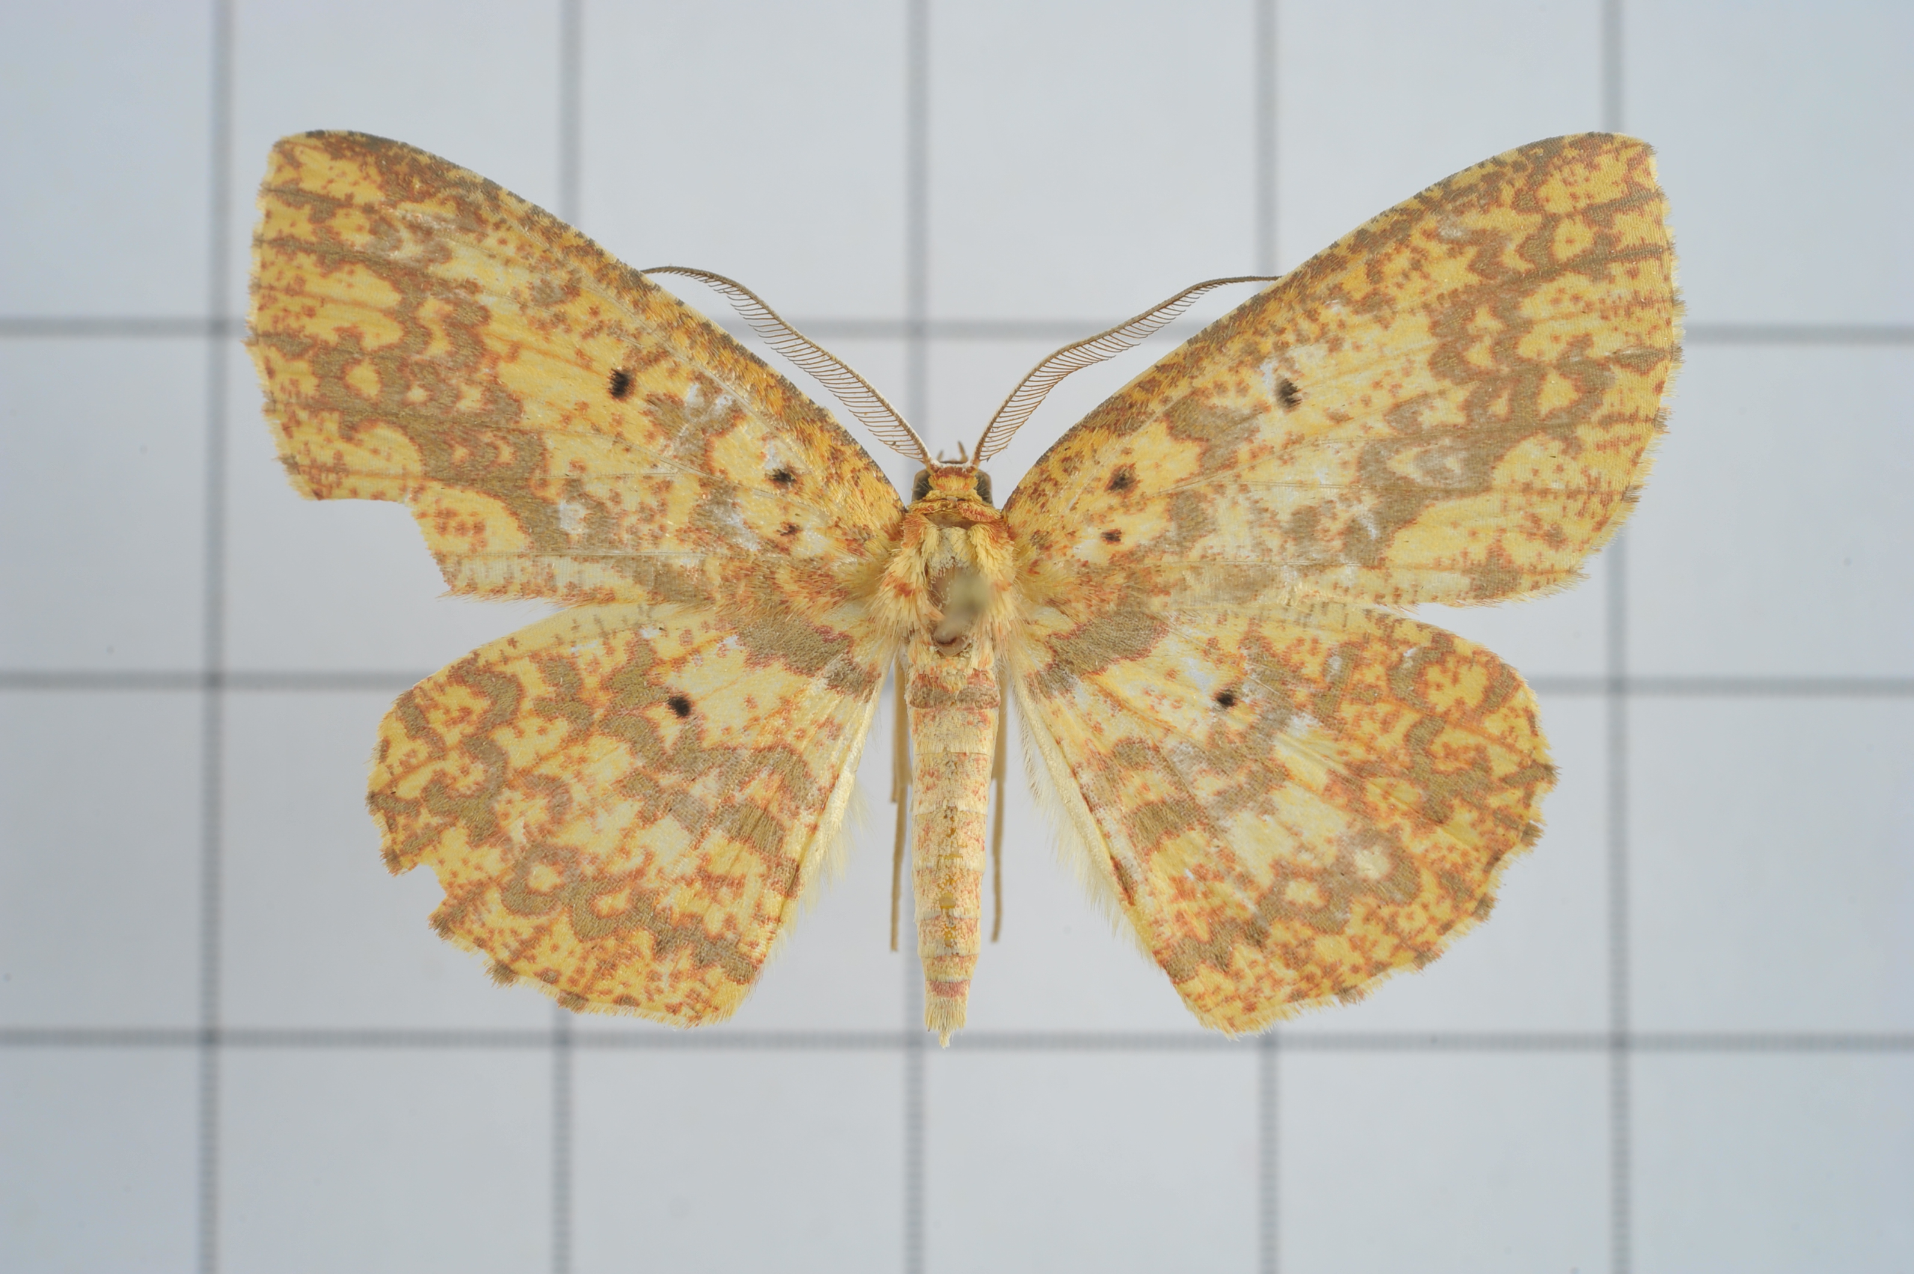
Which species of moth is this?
Borbacha pardaria
